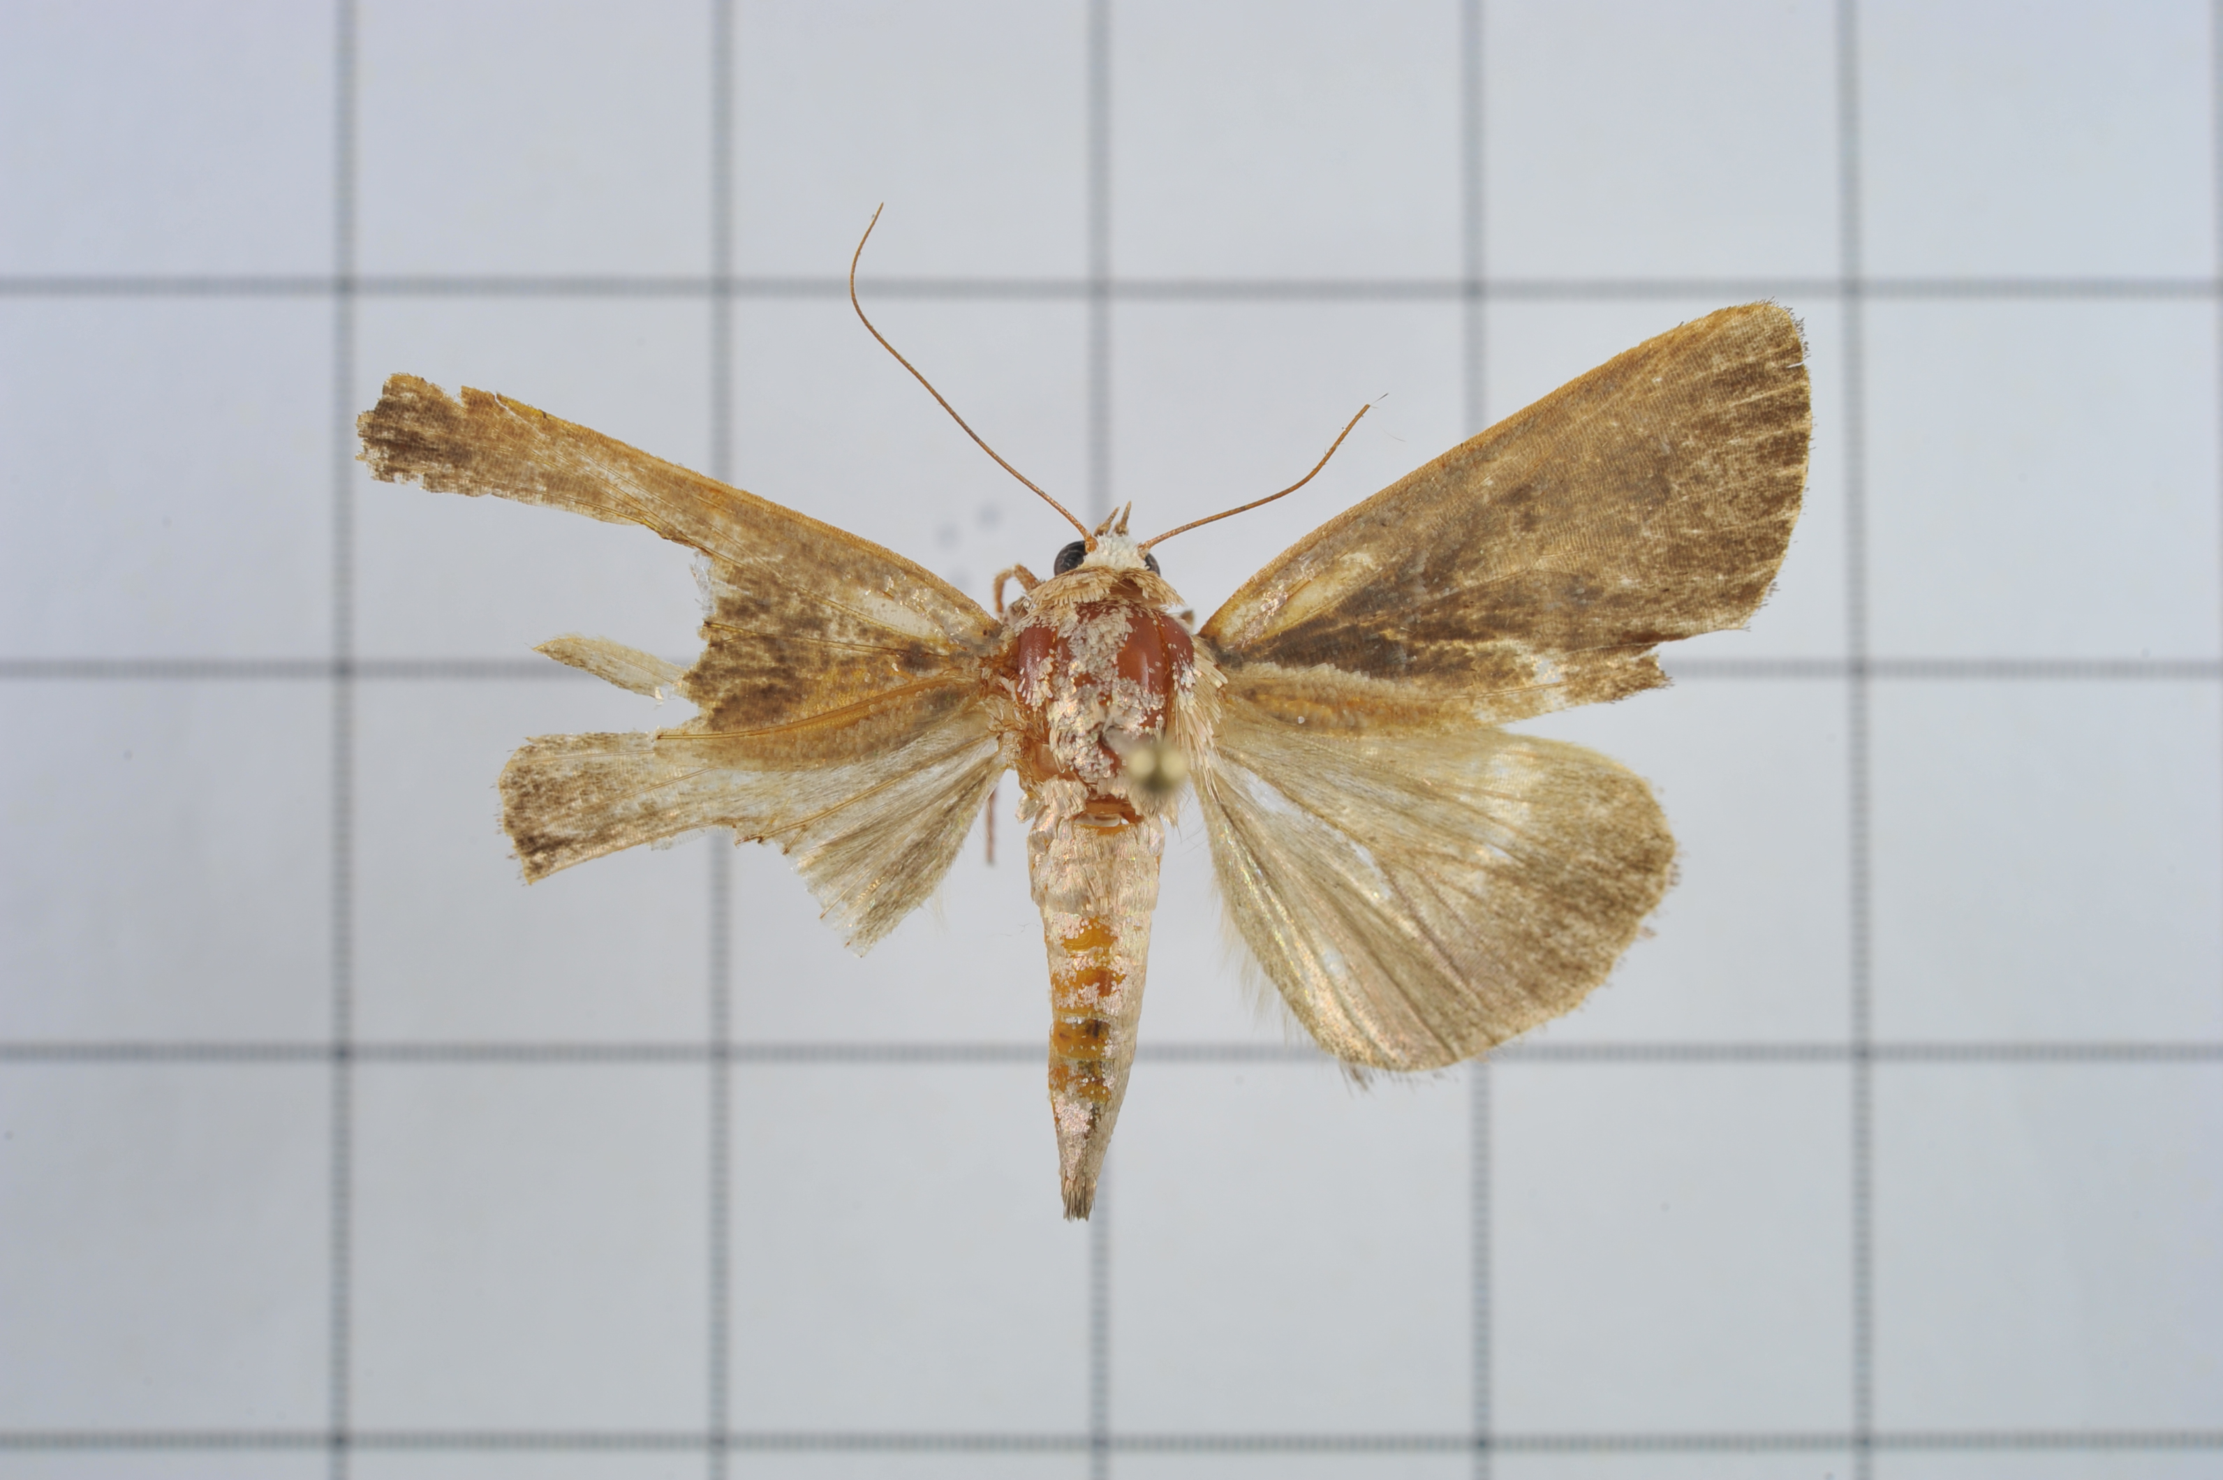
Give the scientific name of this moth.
Westermannia elliptica elliptica
